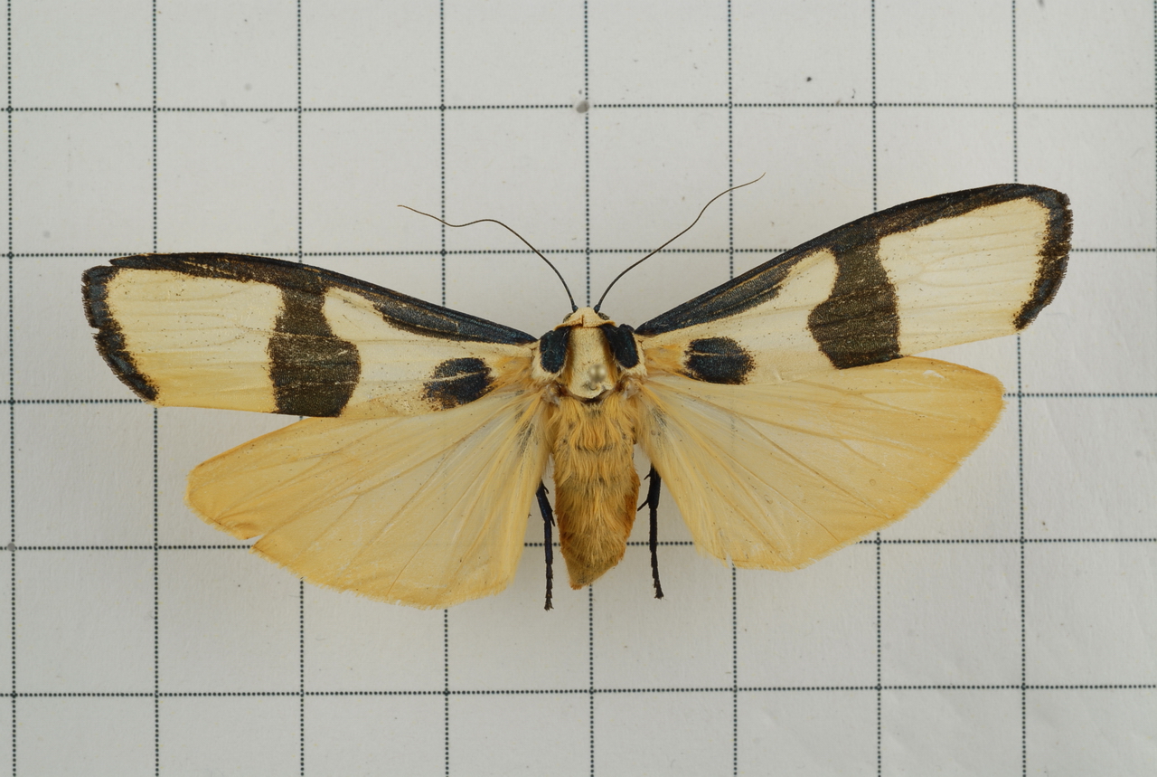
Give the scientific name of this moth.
Chrysaeglia magnifica
